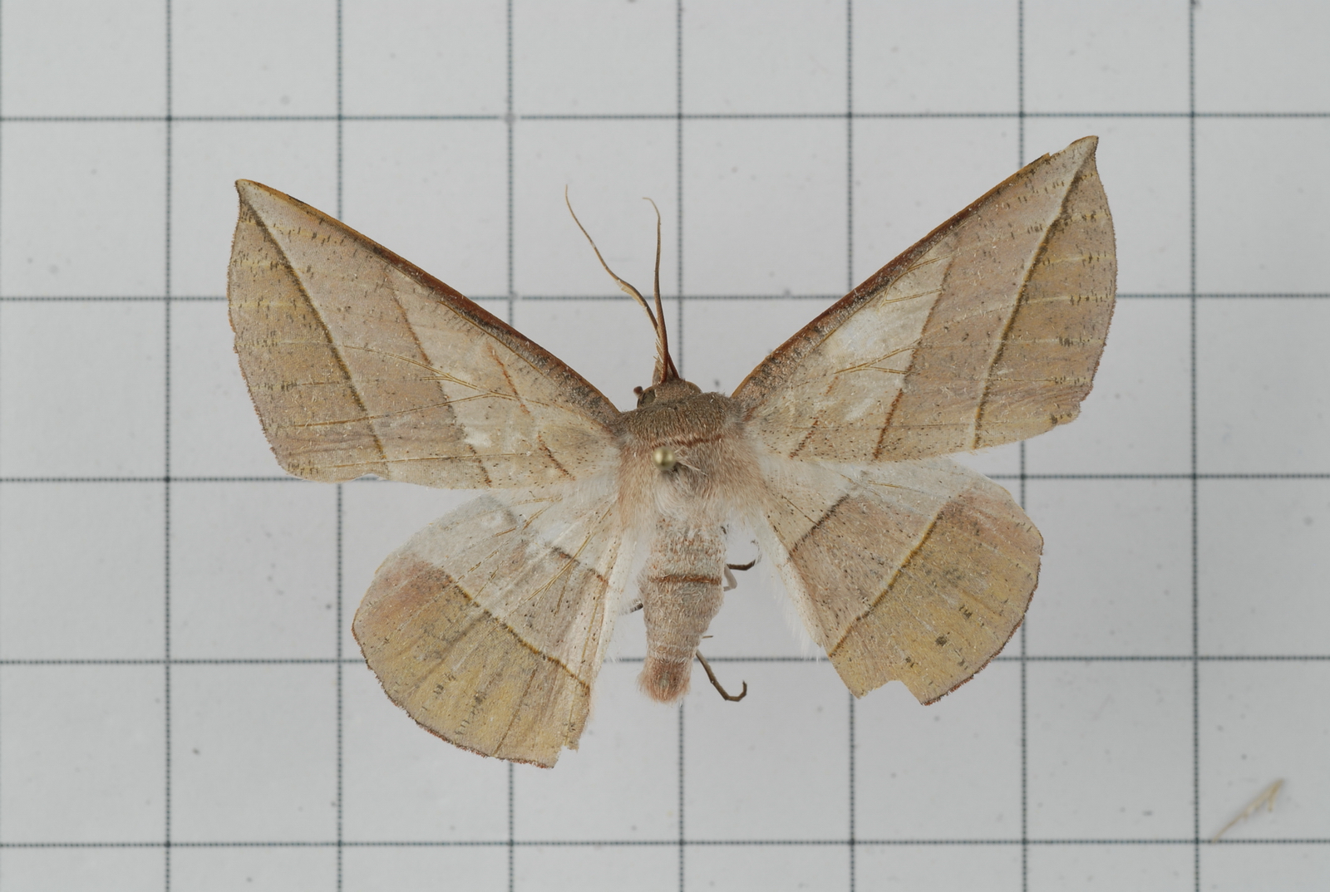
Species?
Sarcinodes yeni
